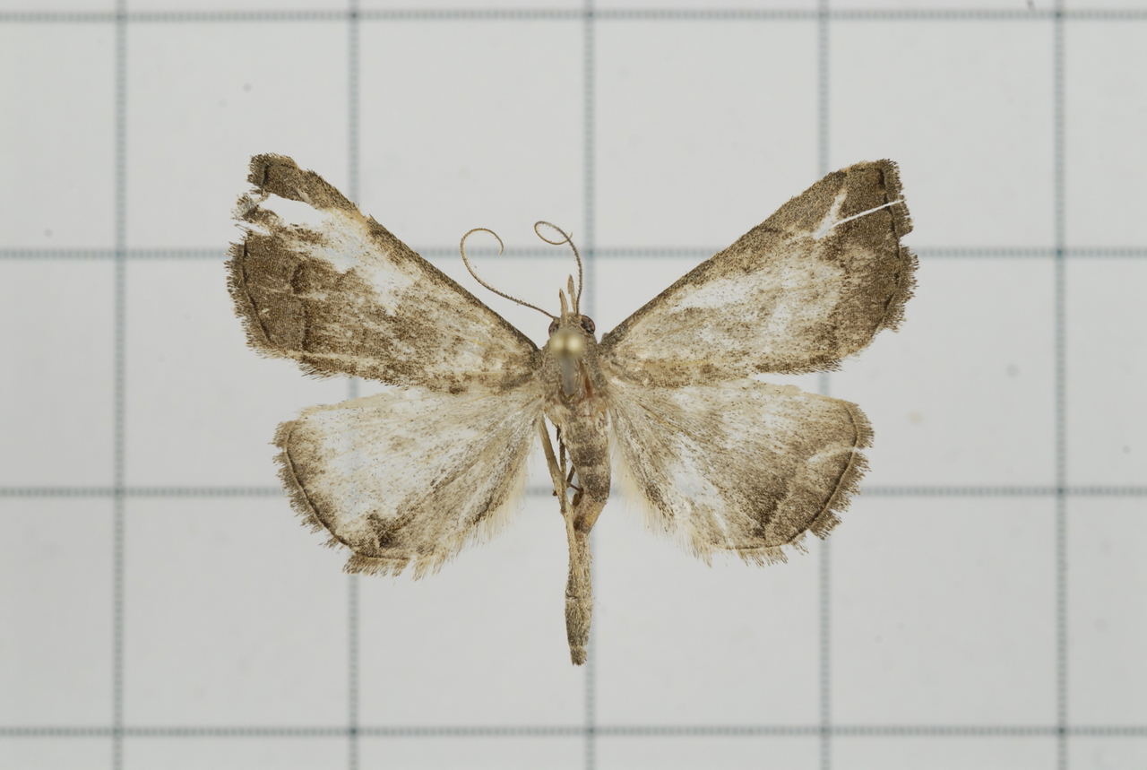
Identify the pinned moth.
Herminia undulata
